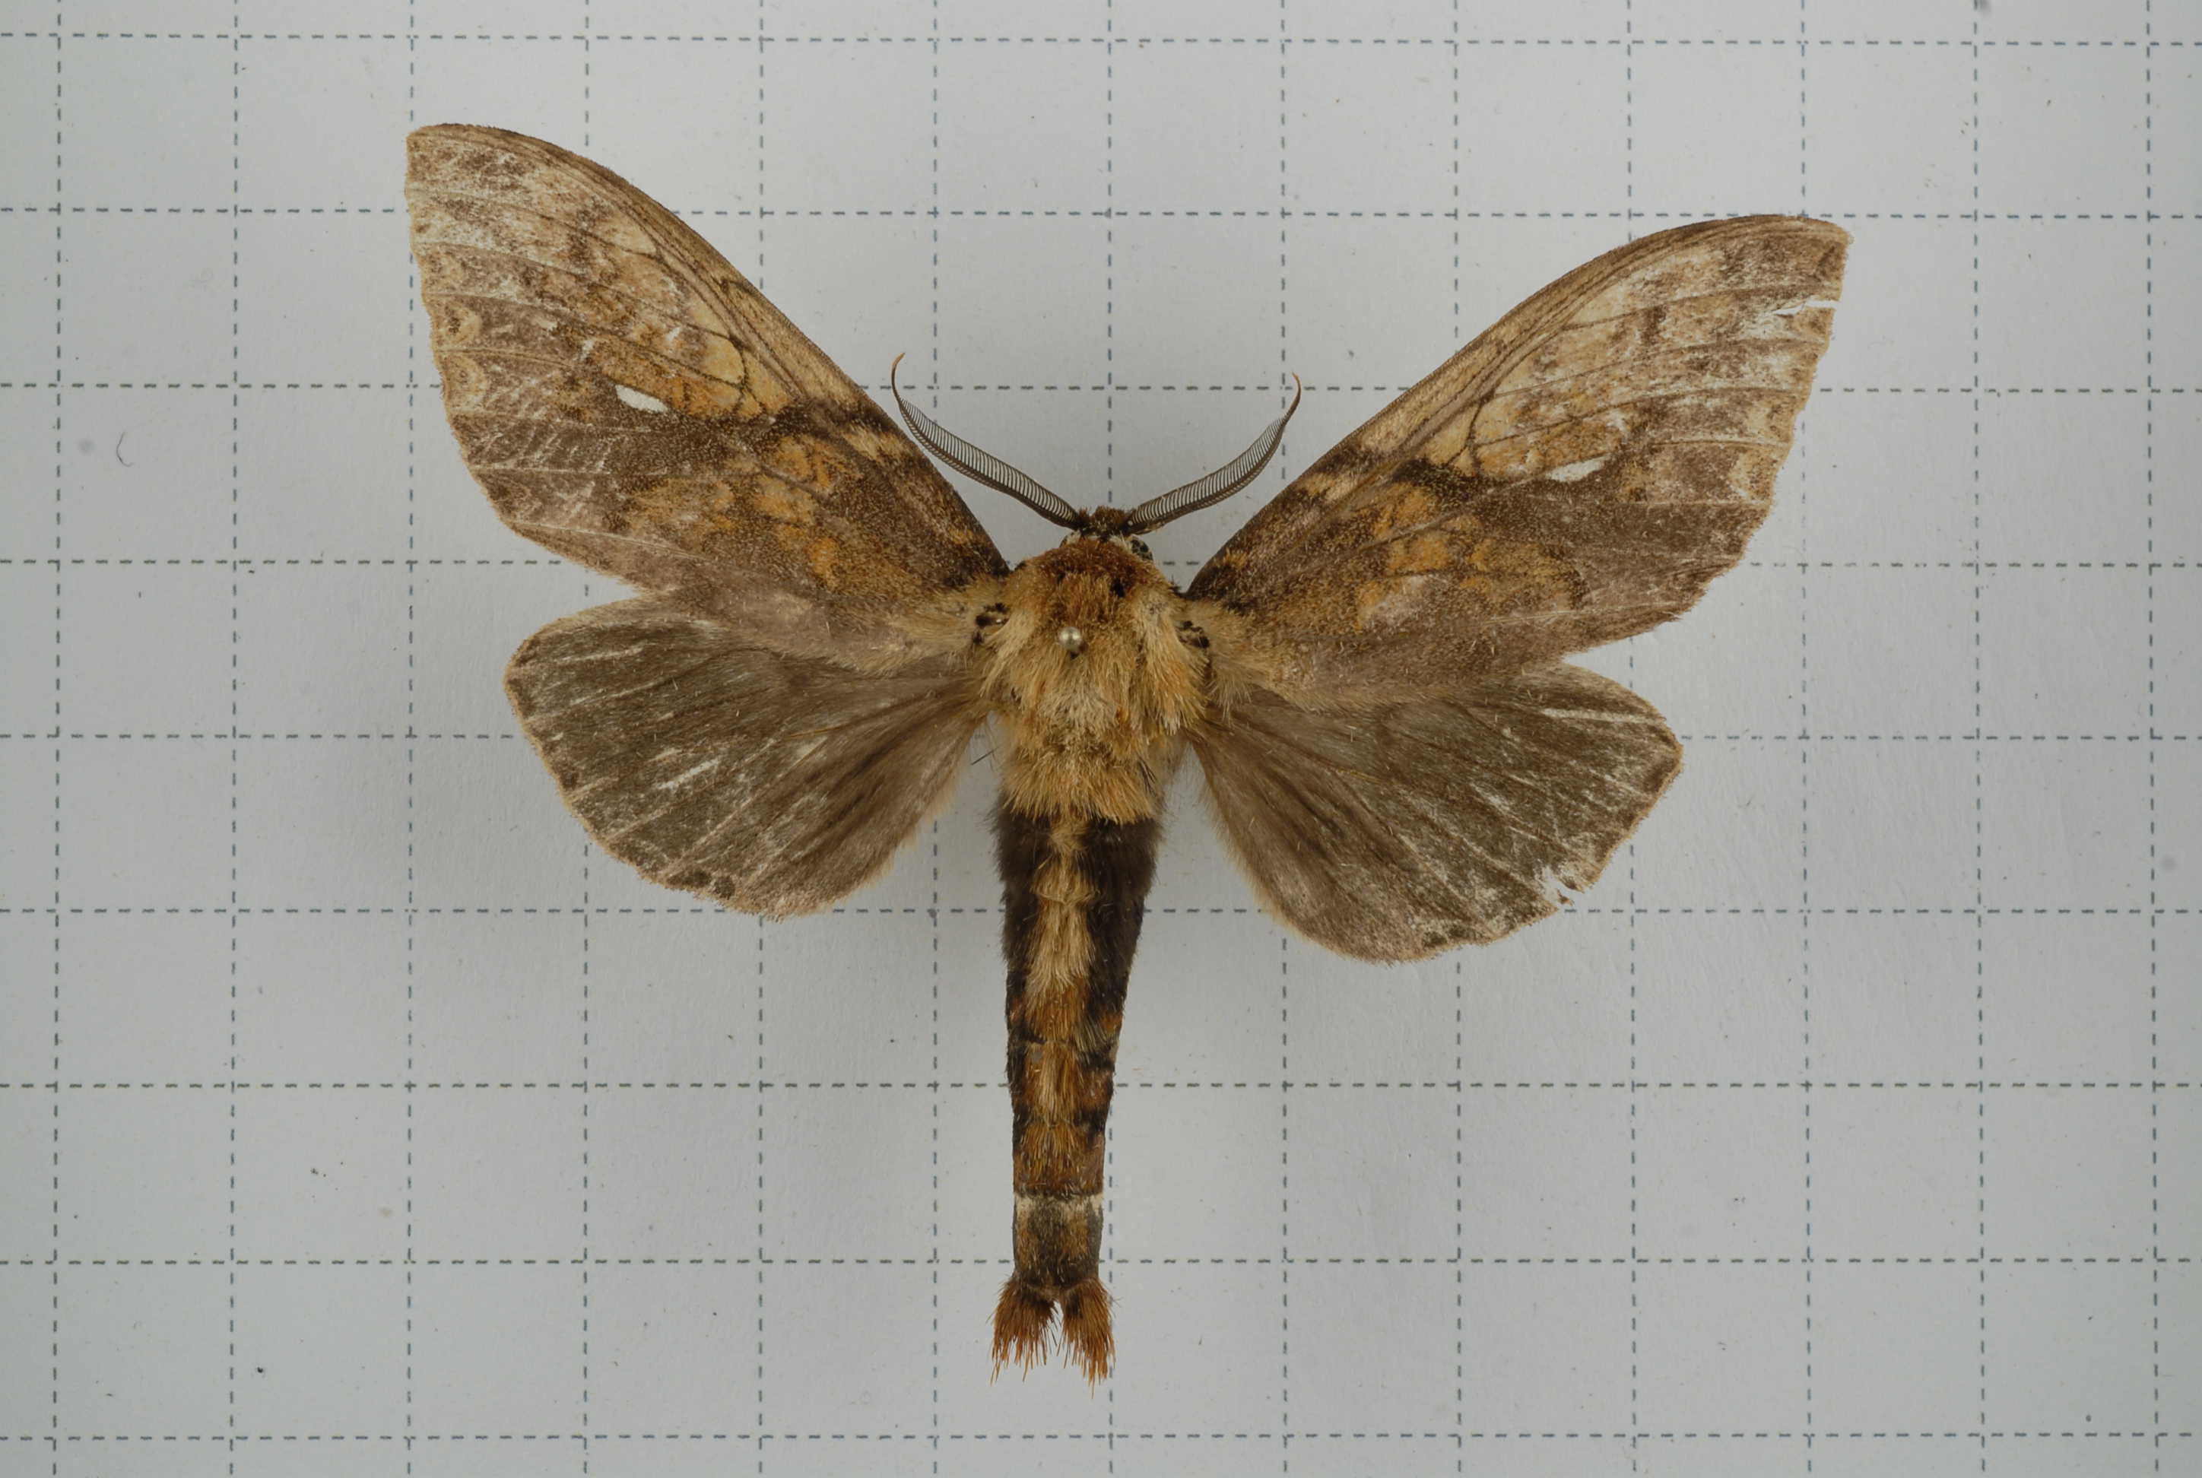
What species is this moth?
Dudusa synopla
